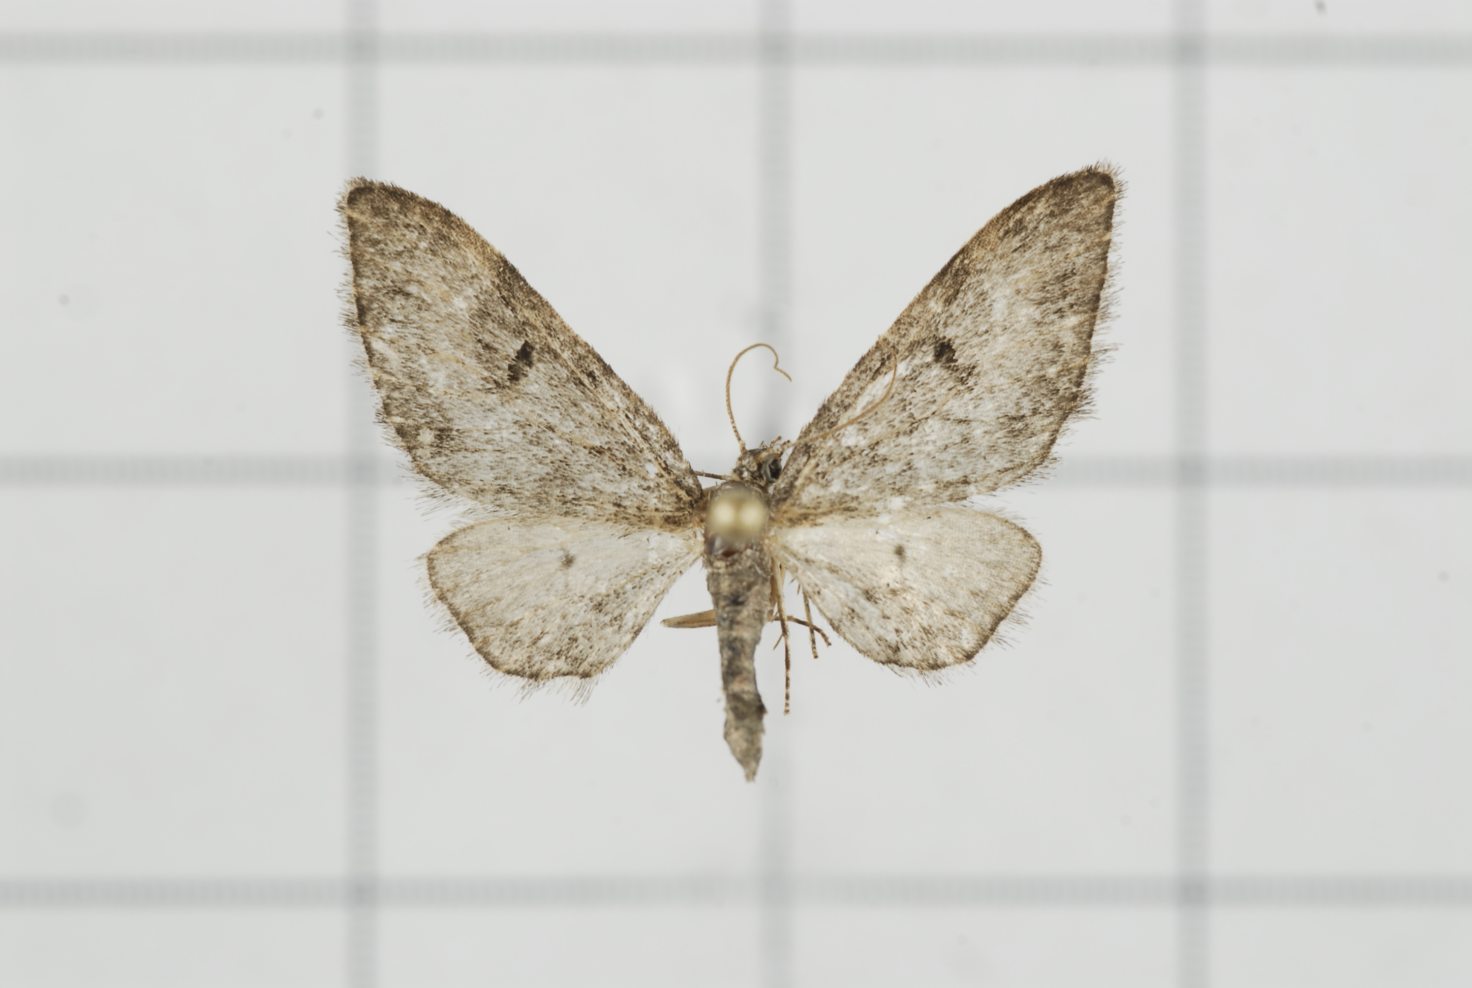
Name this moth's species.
Eupithecia megaproterva
